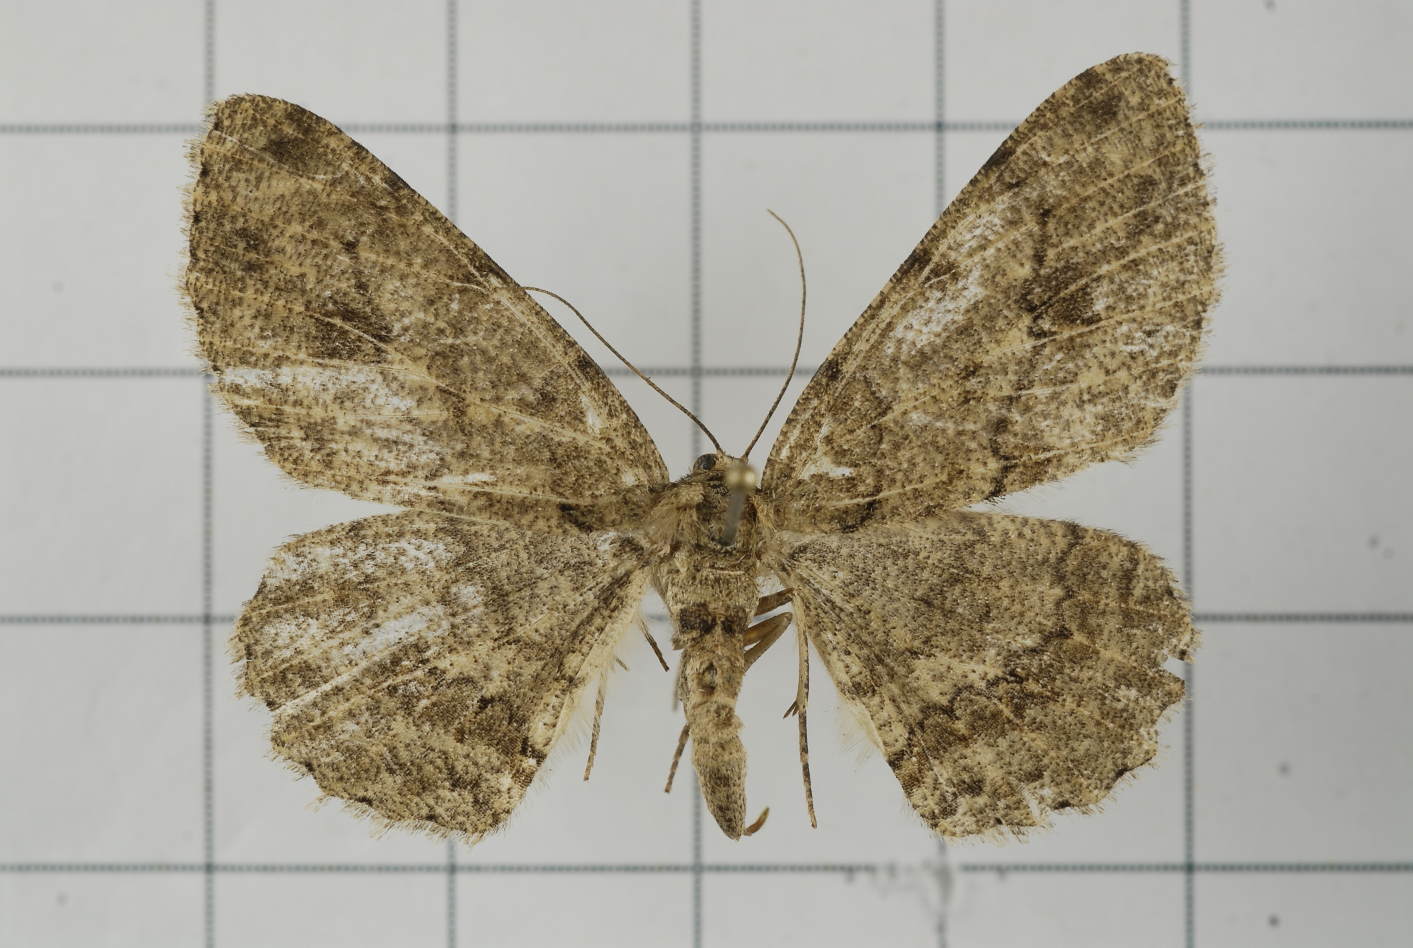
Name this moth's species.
Ectropis bhurmitra
